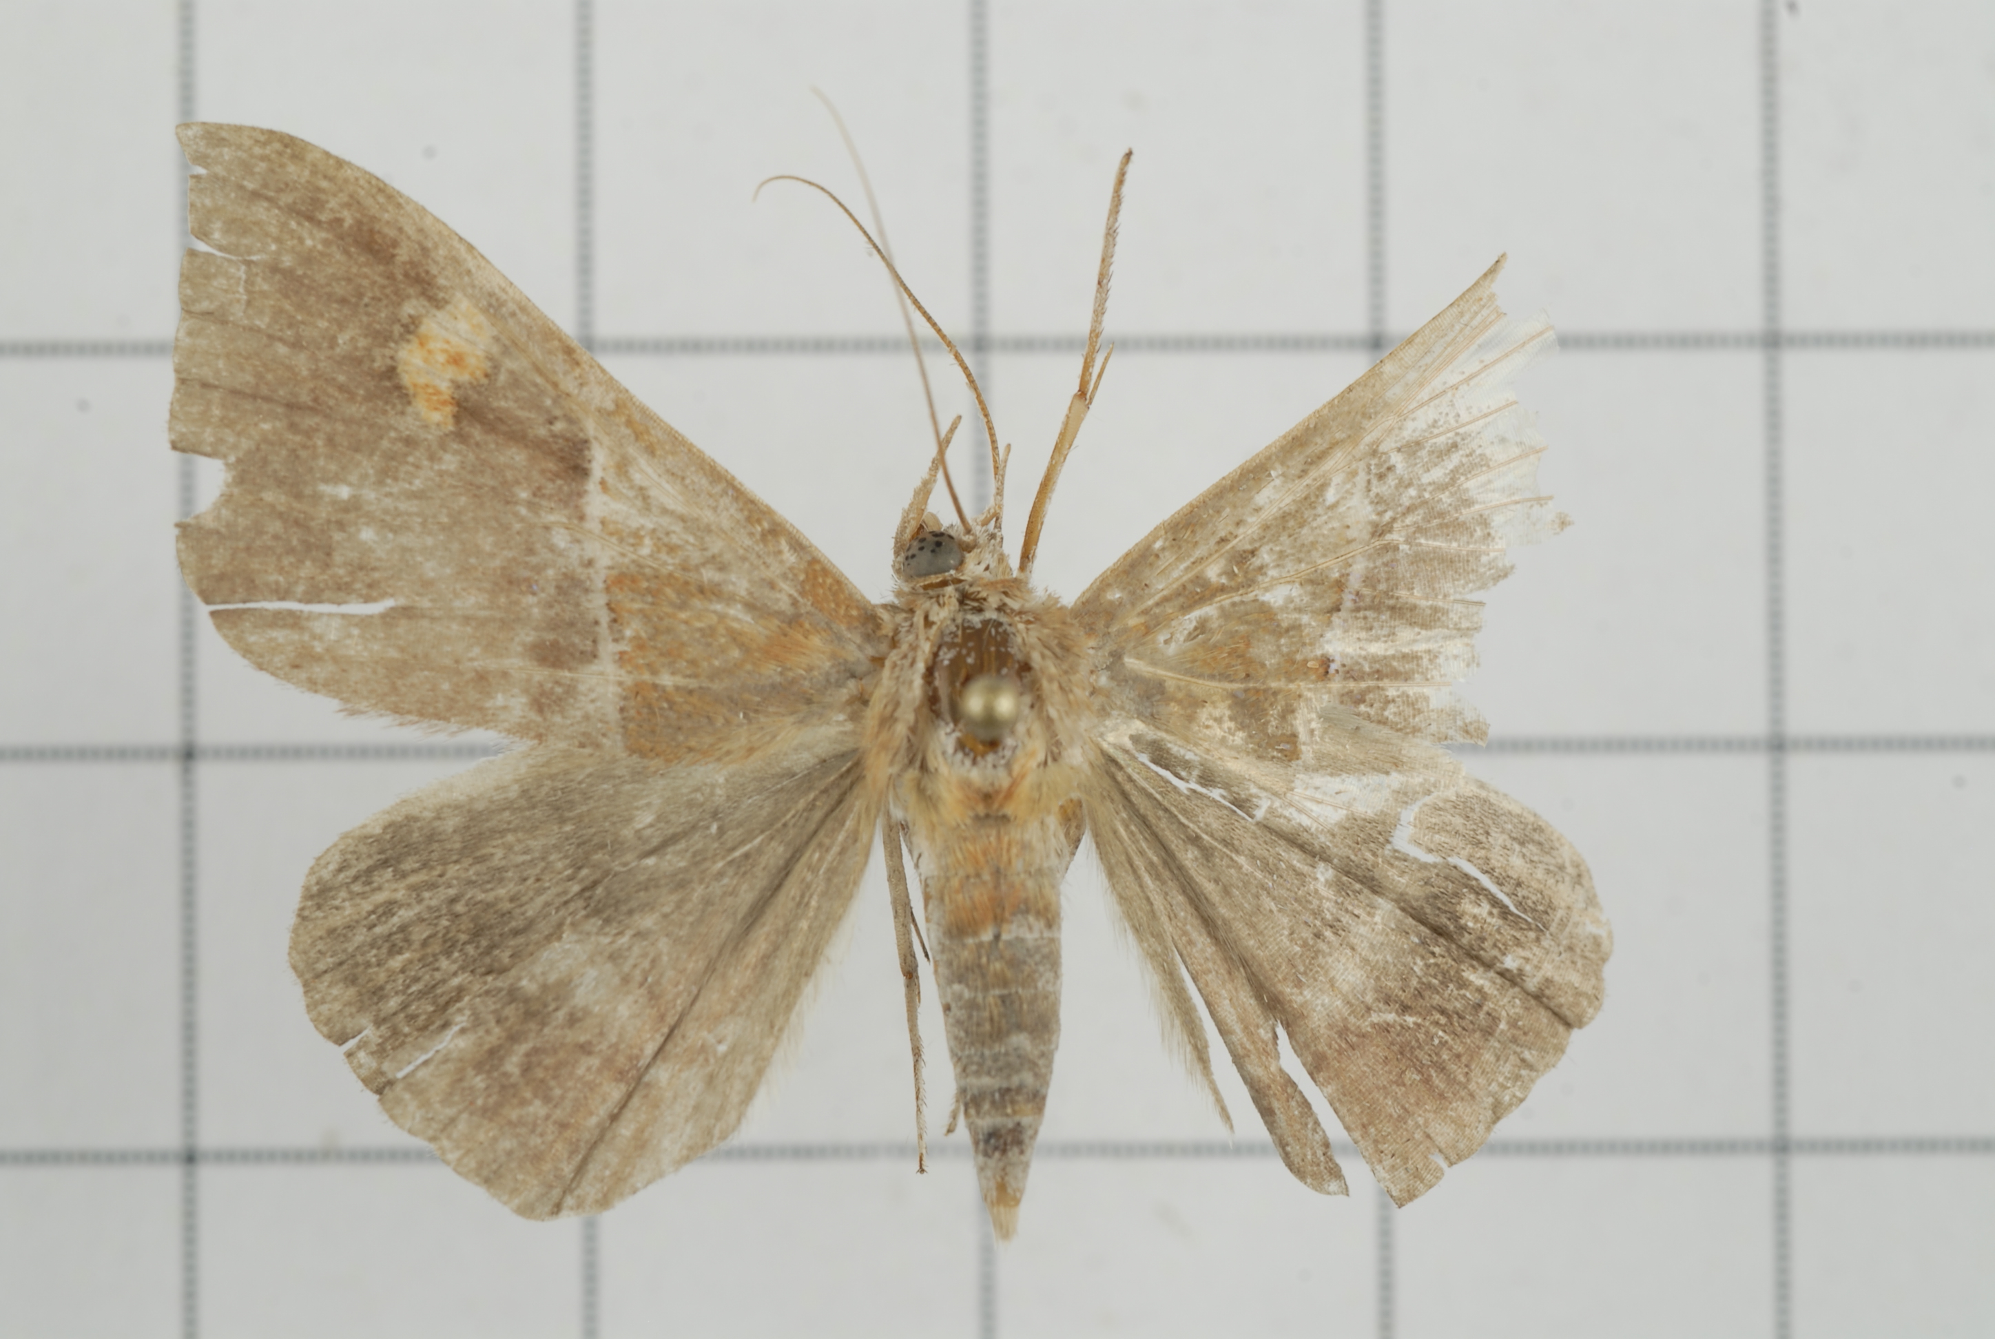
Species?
Sympis rufibasis
